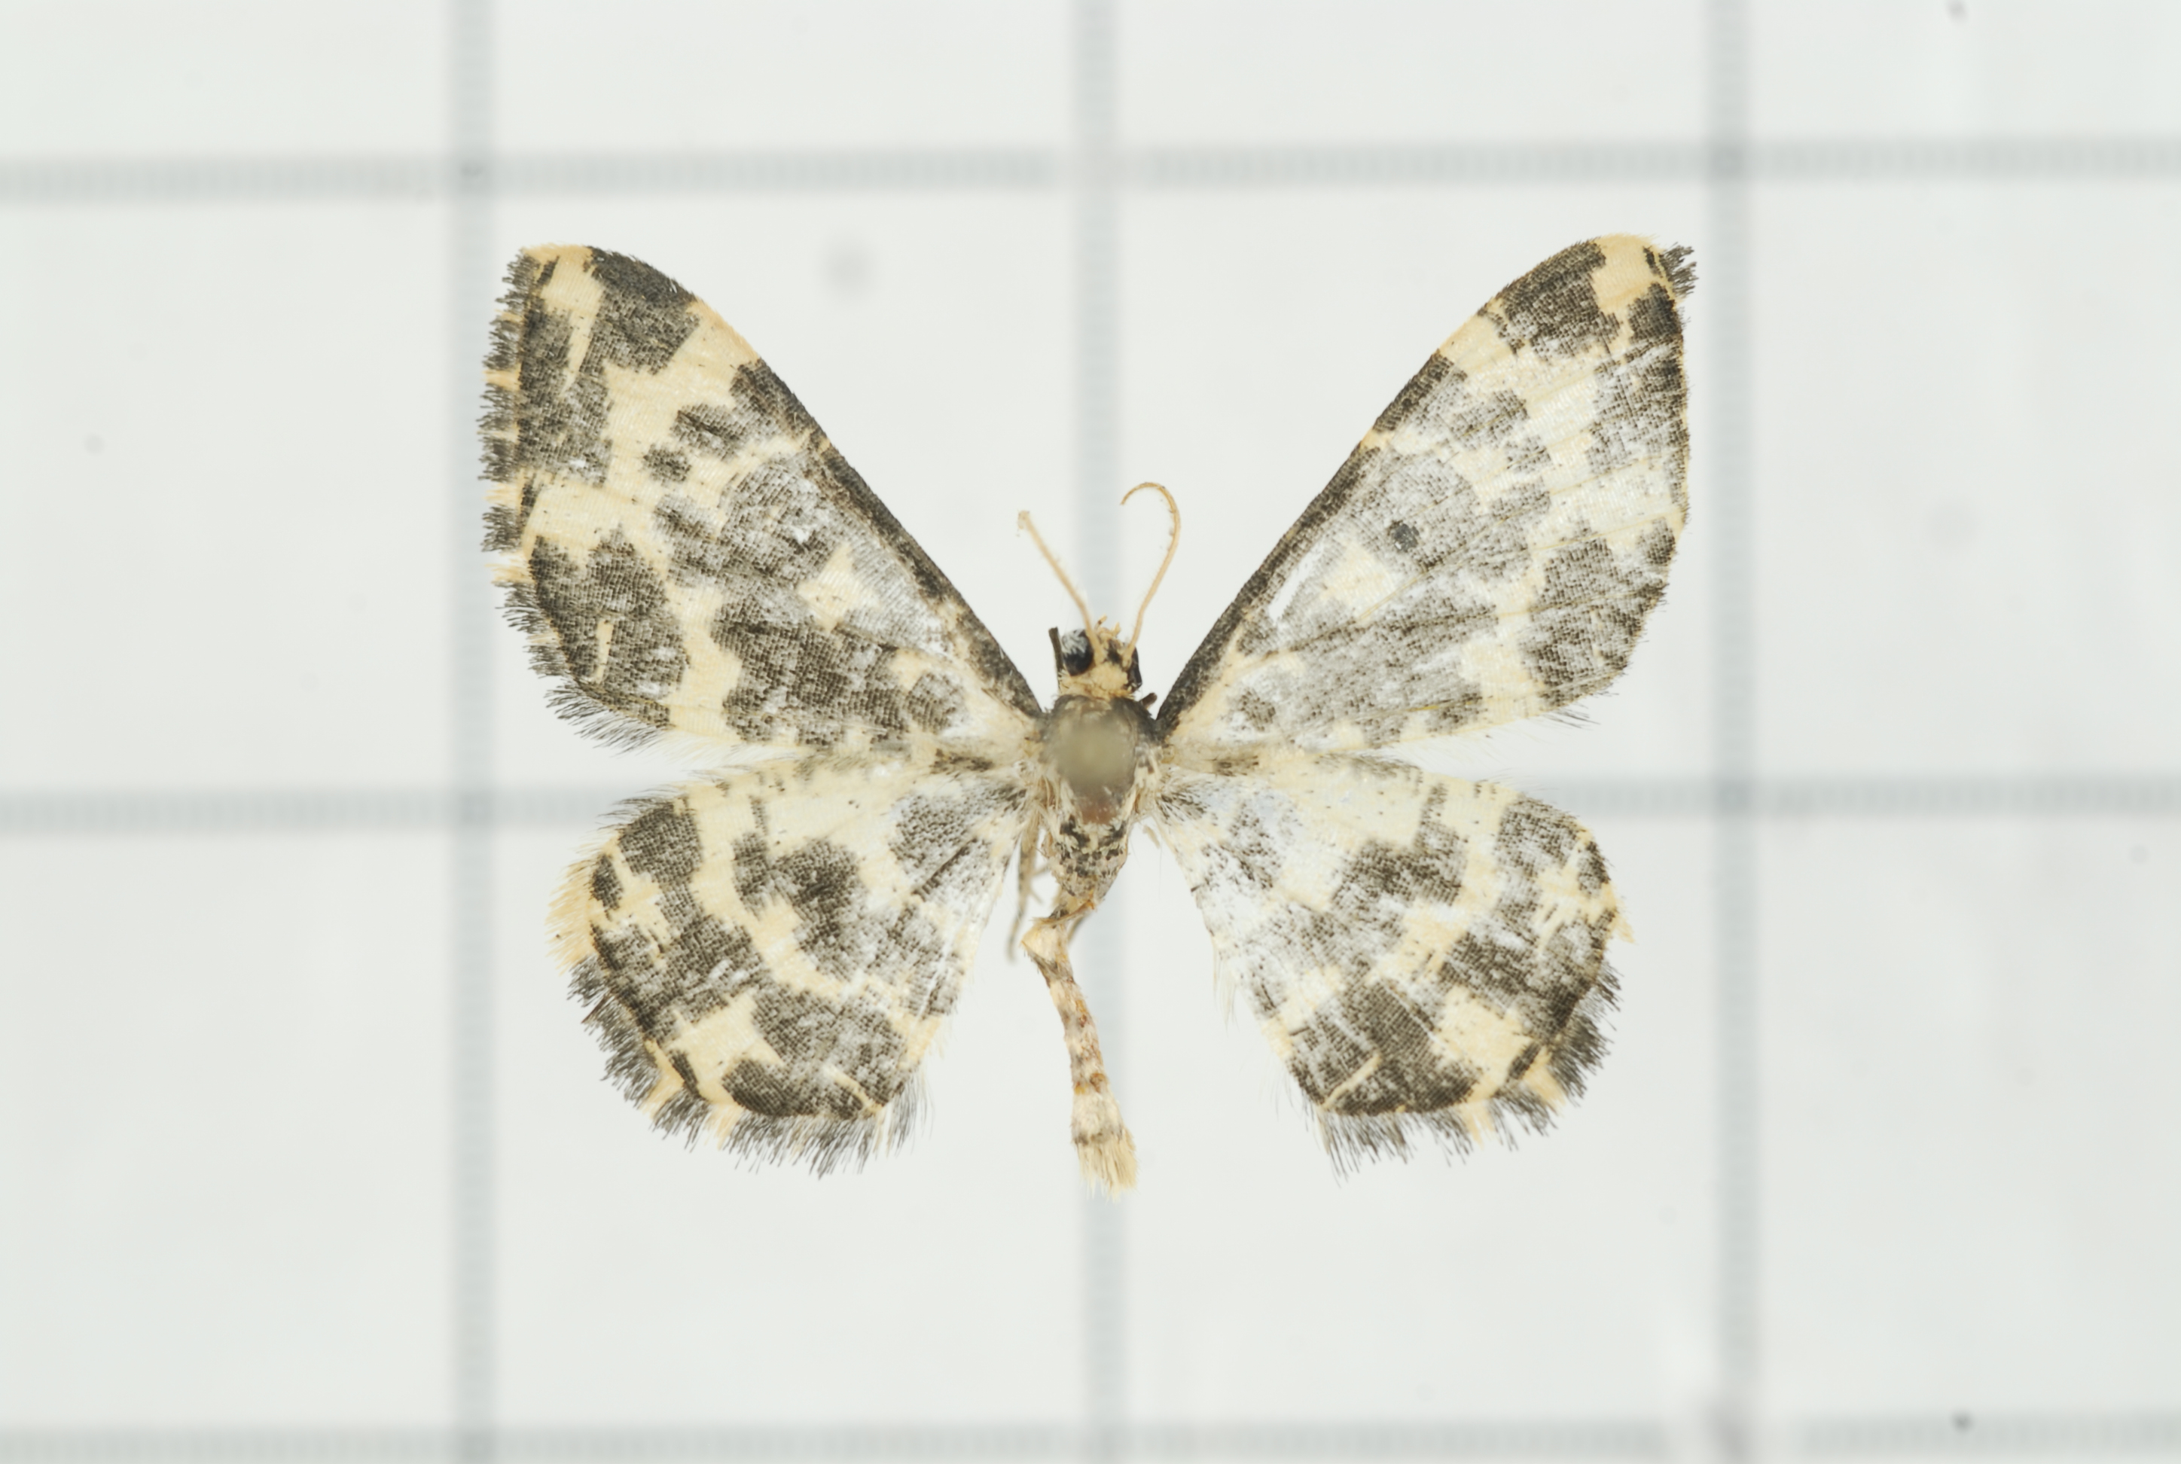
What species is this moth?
Monocerotesa abraxides
